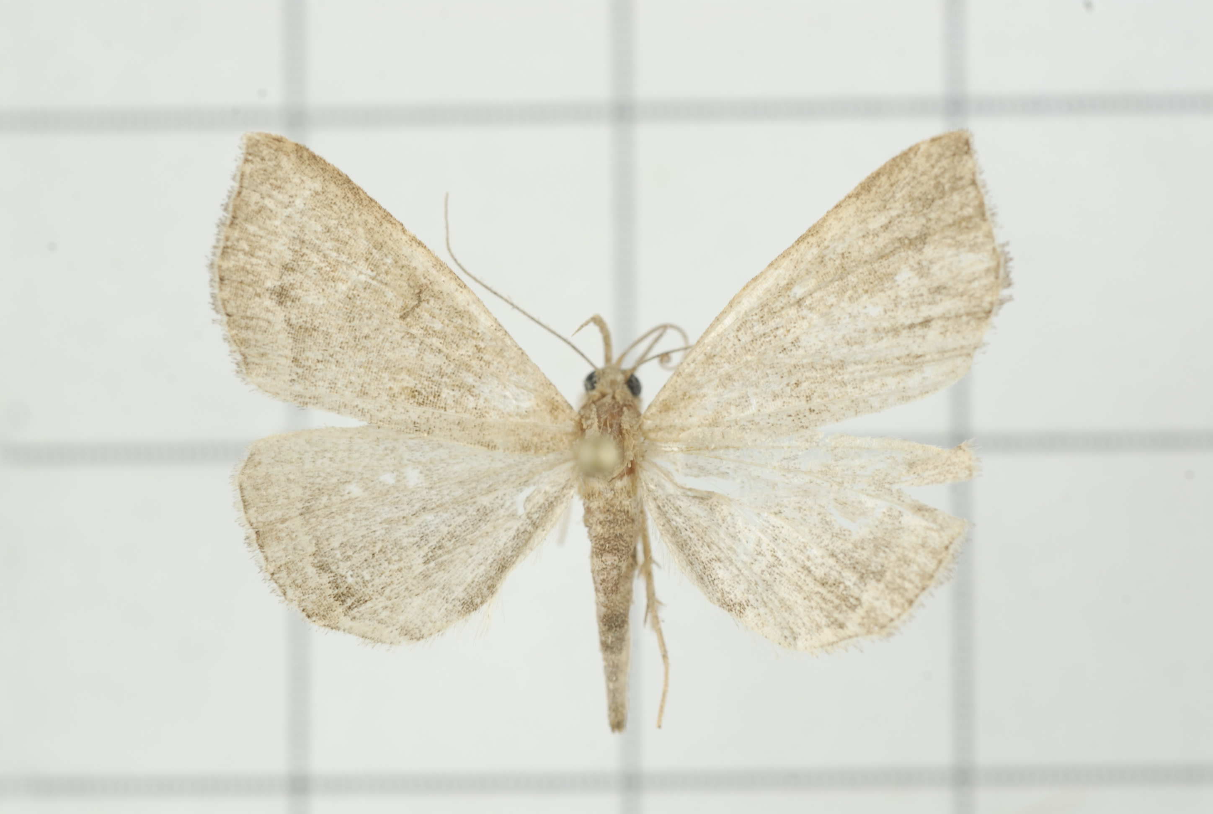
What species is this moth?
Herminia undulata
